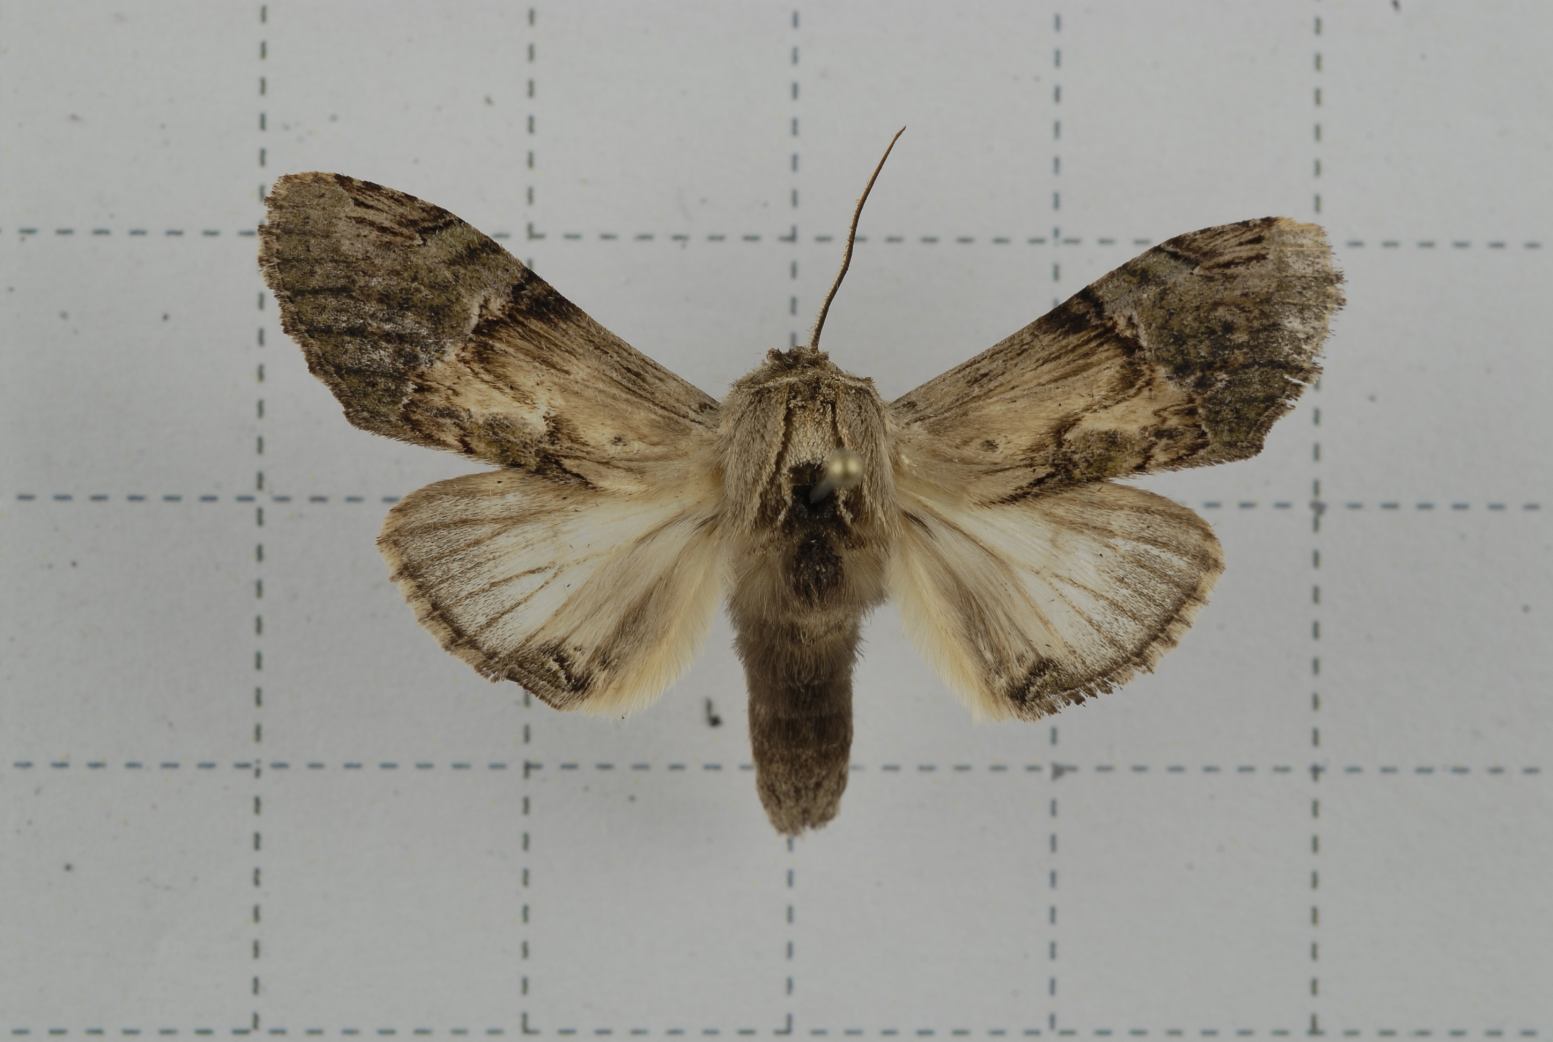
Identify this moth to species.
Chadisra bipartita
